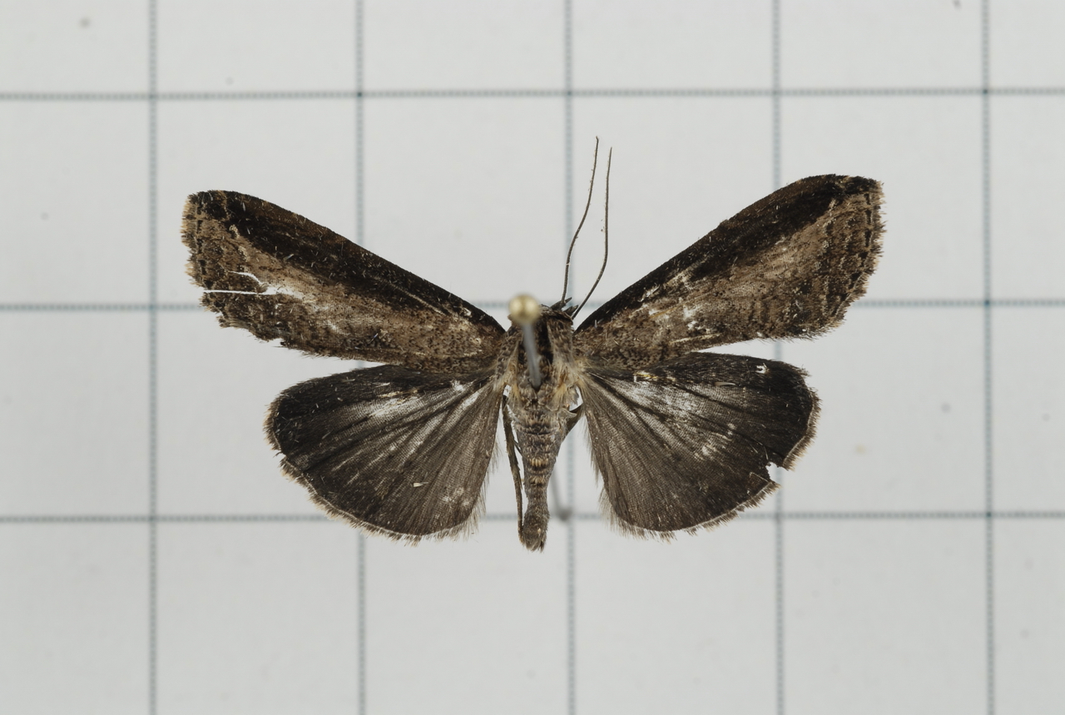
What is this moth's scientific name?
Lophoptera squammigera
